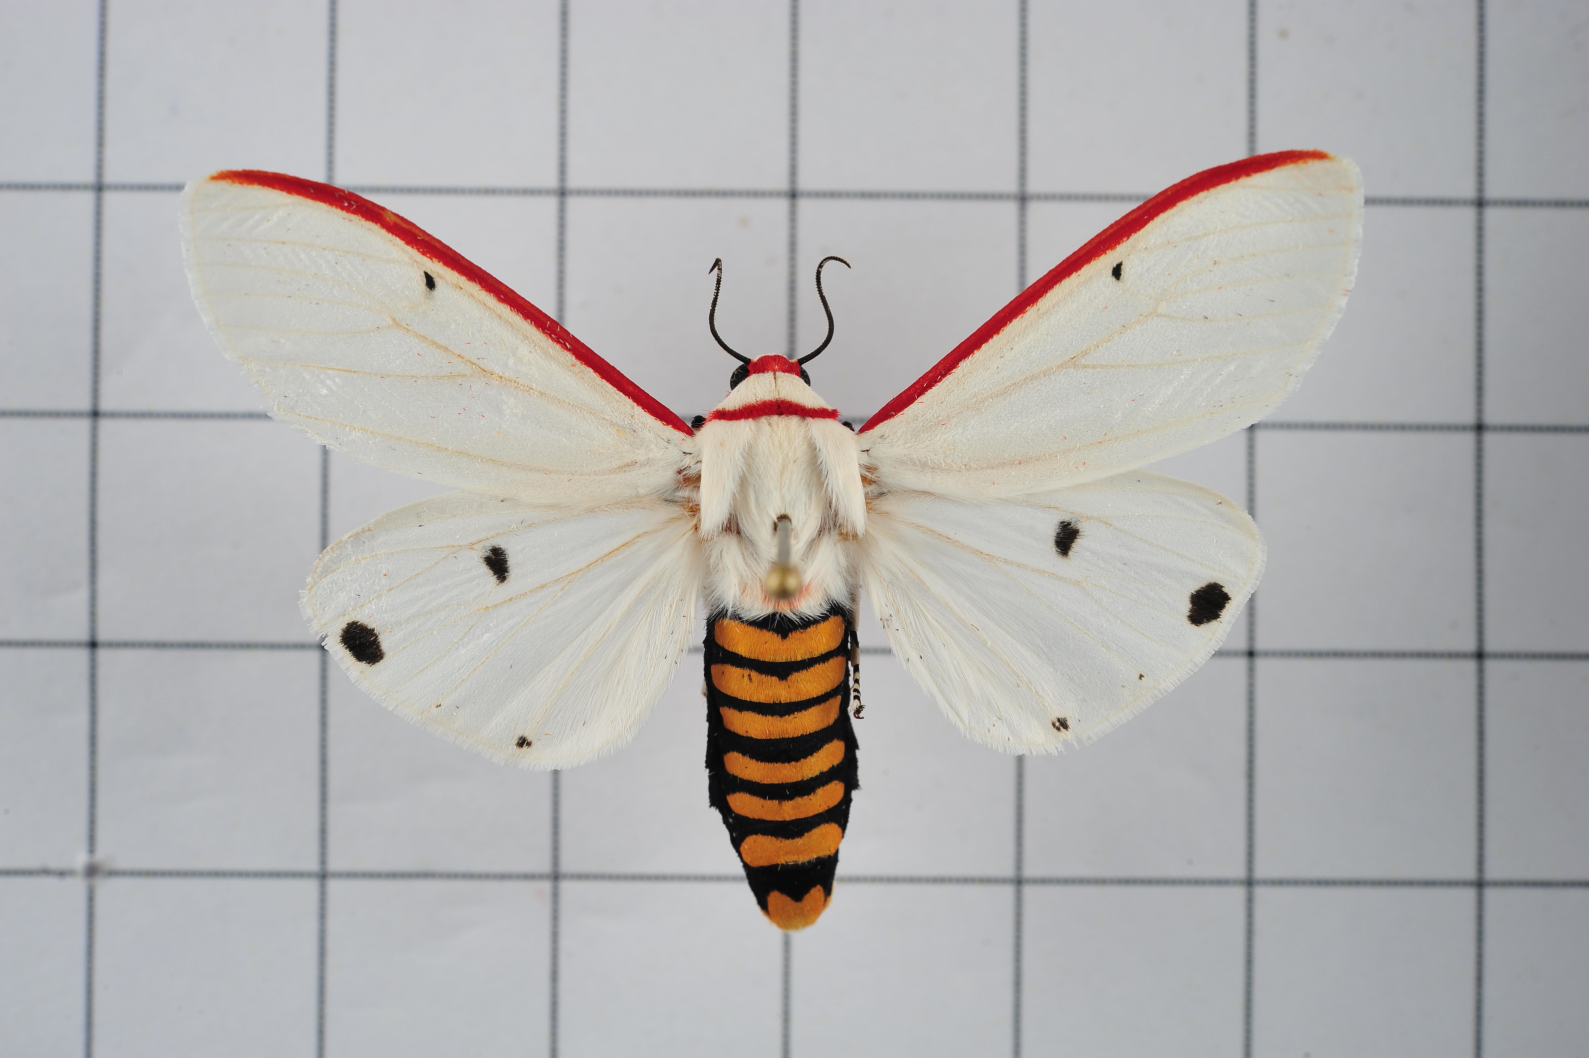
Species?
Aloa lactinea
